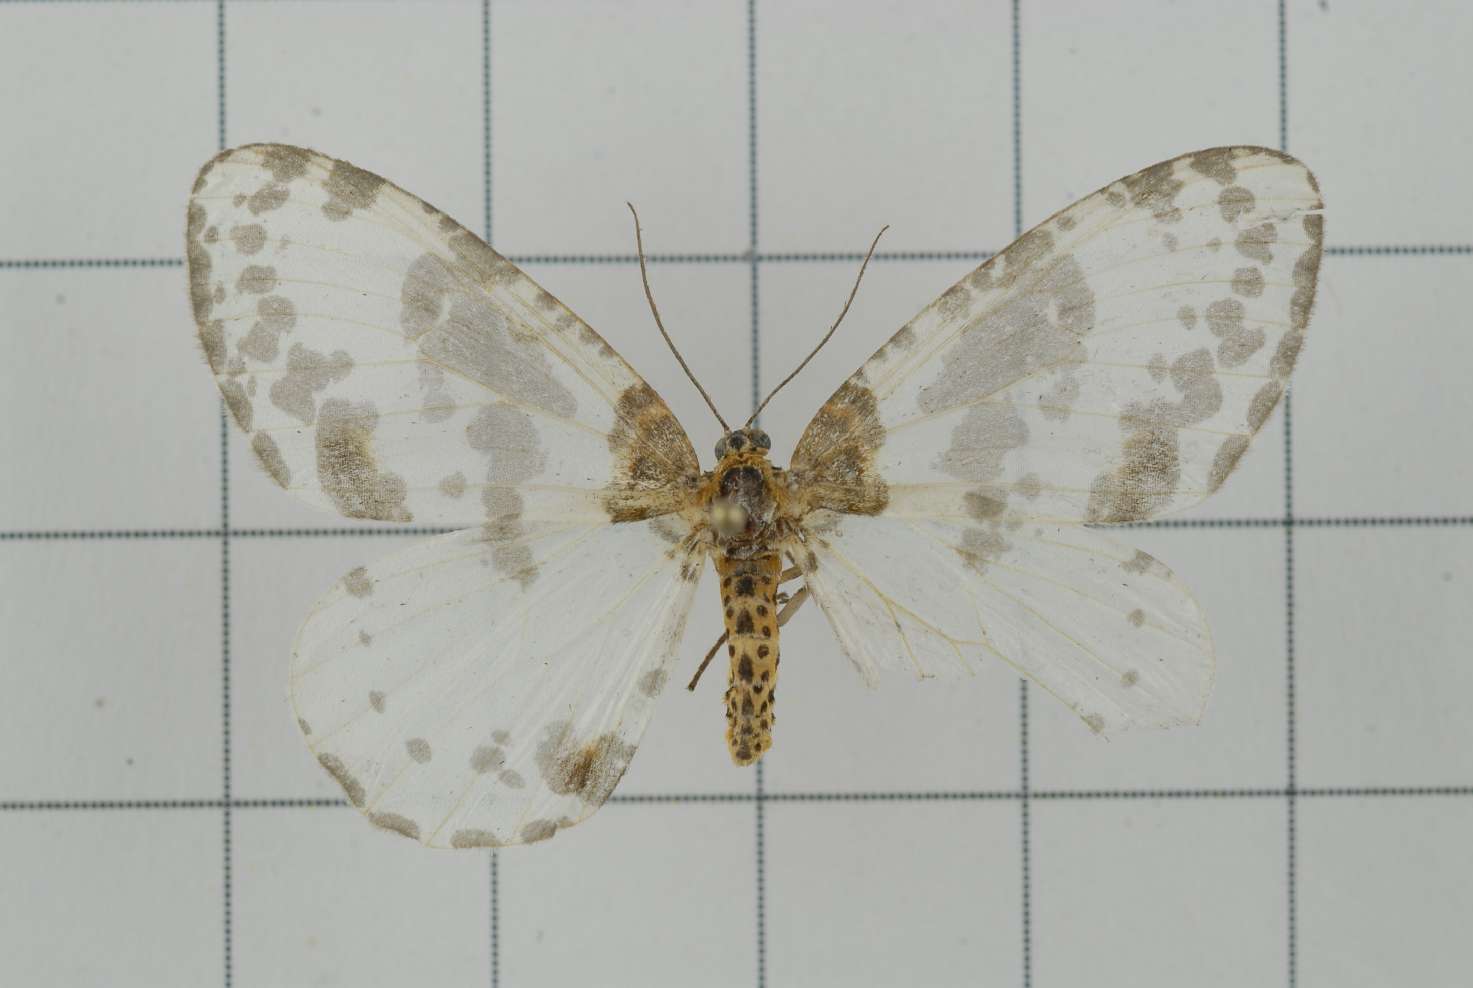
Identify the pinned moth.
Abraxas tenellula
